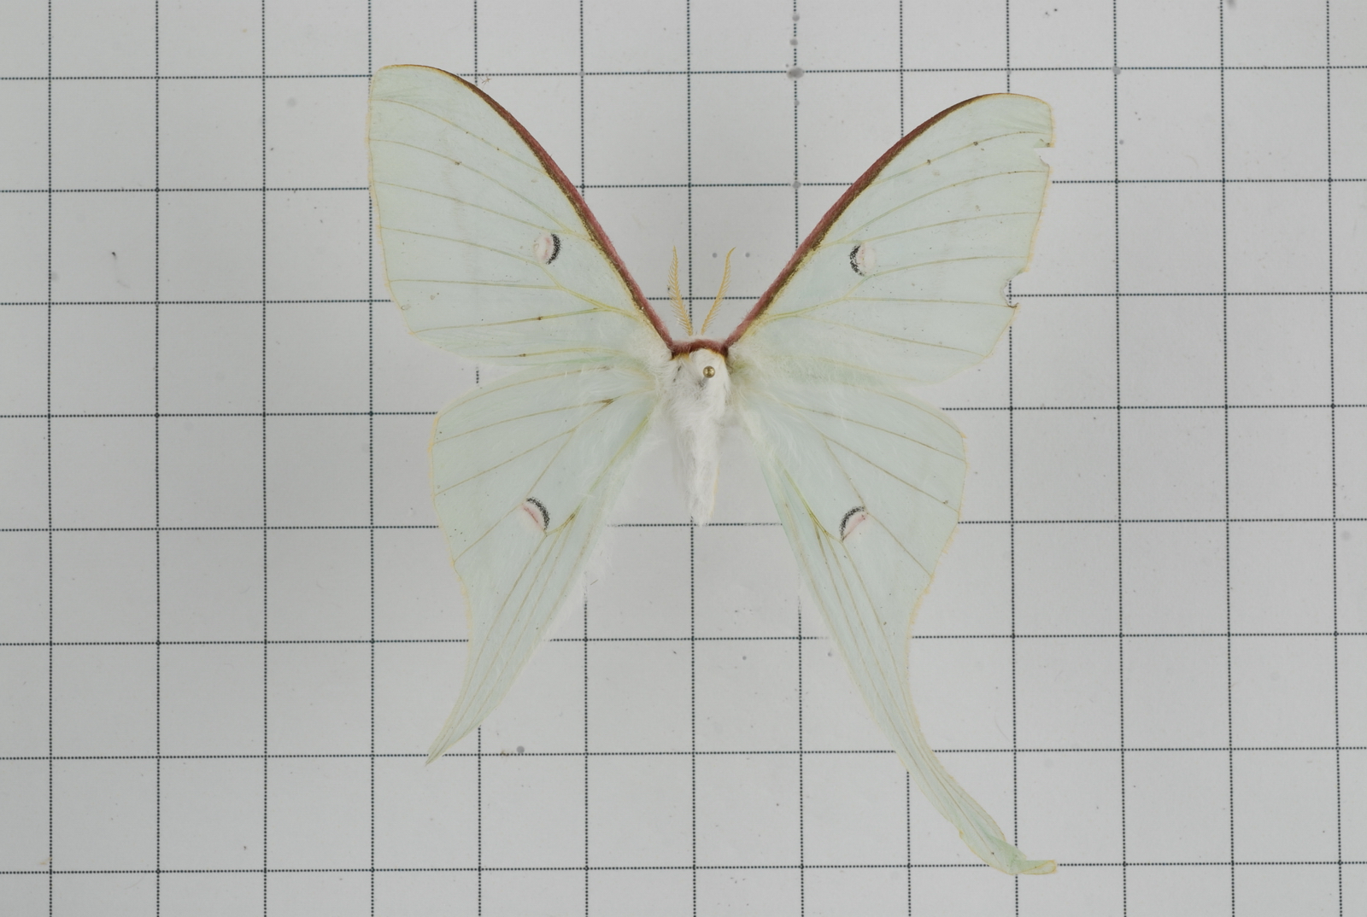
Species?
Actias neidhoeferi
